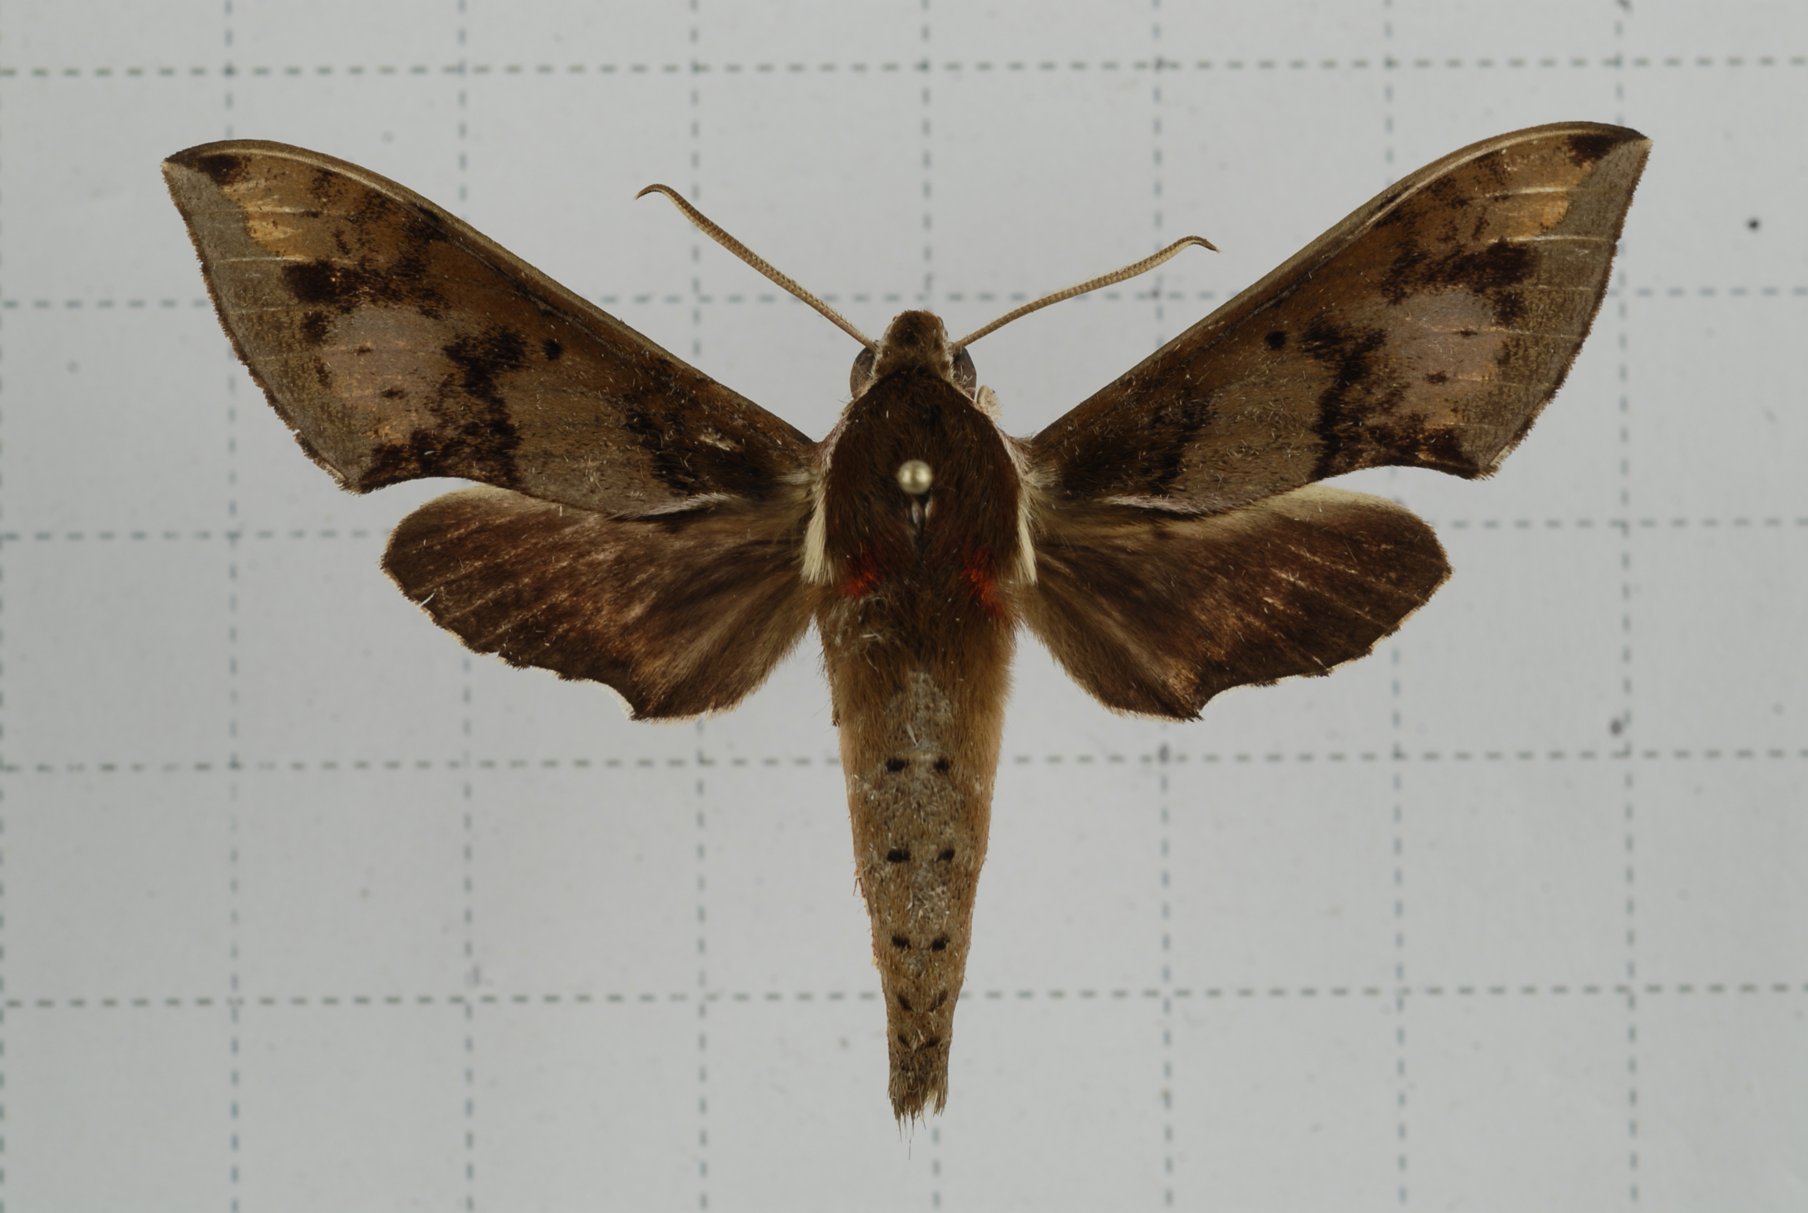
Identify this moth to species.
Rhagastis binoculata
